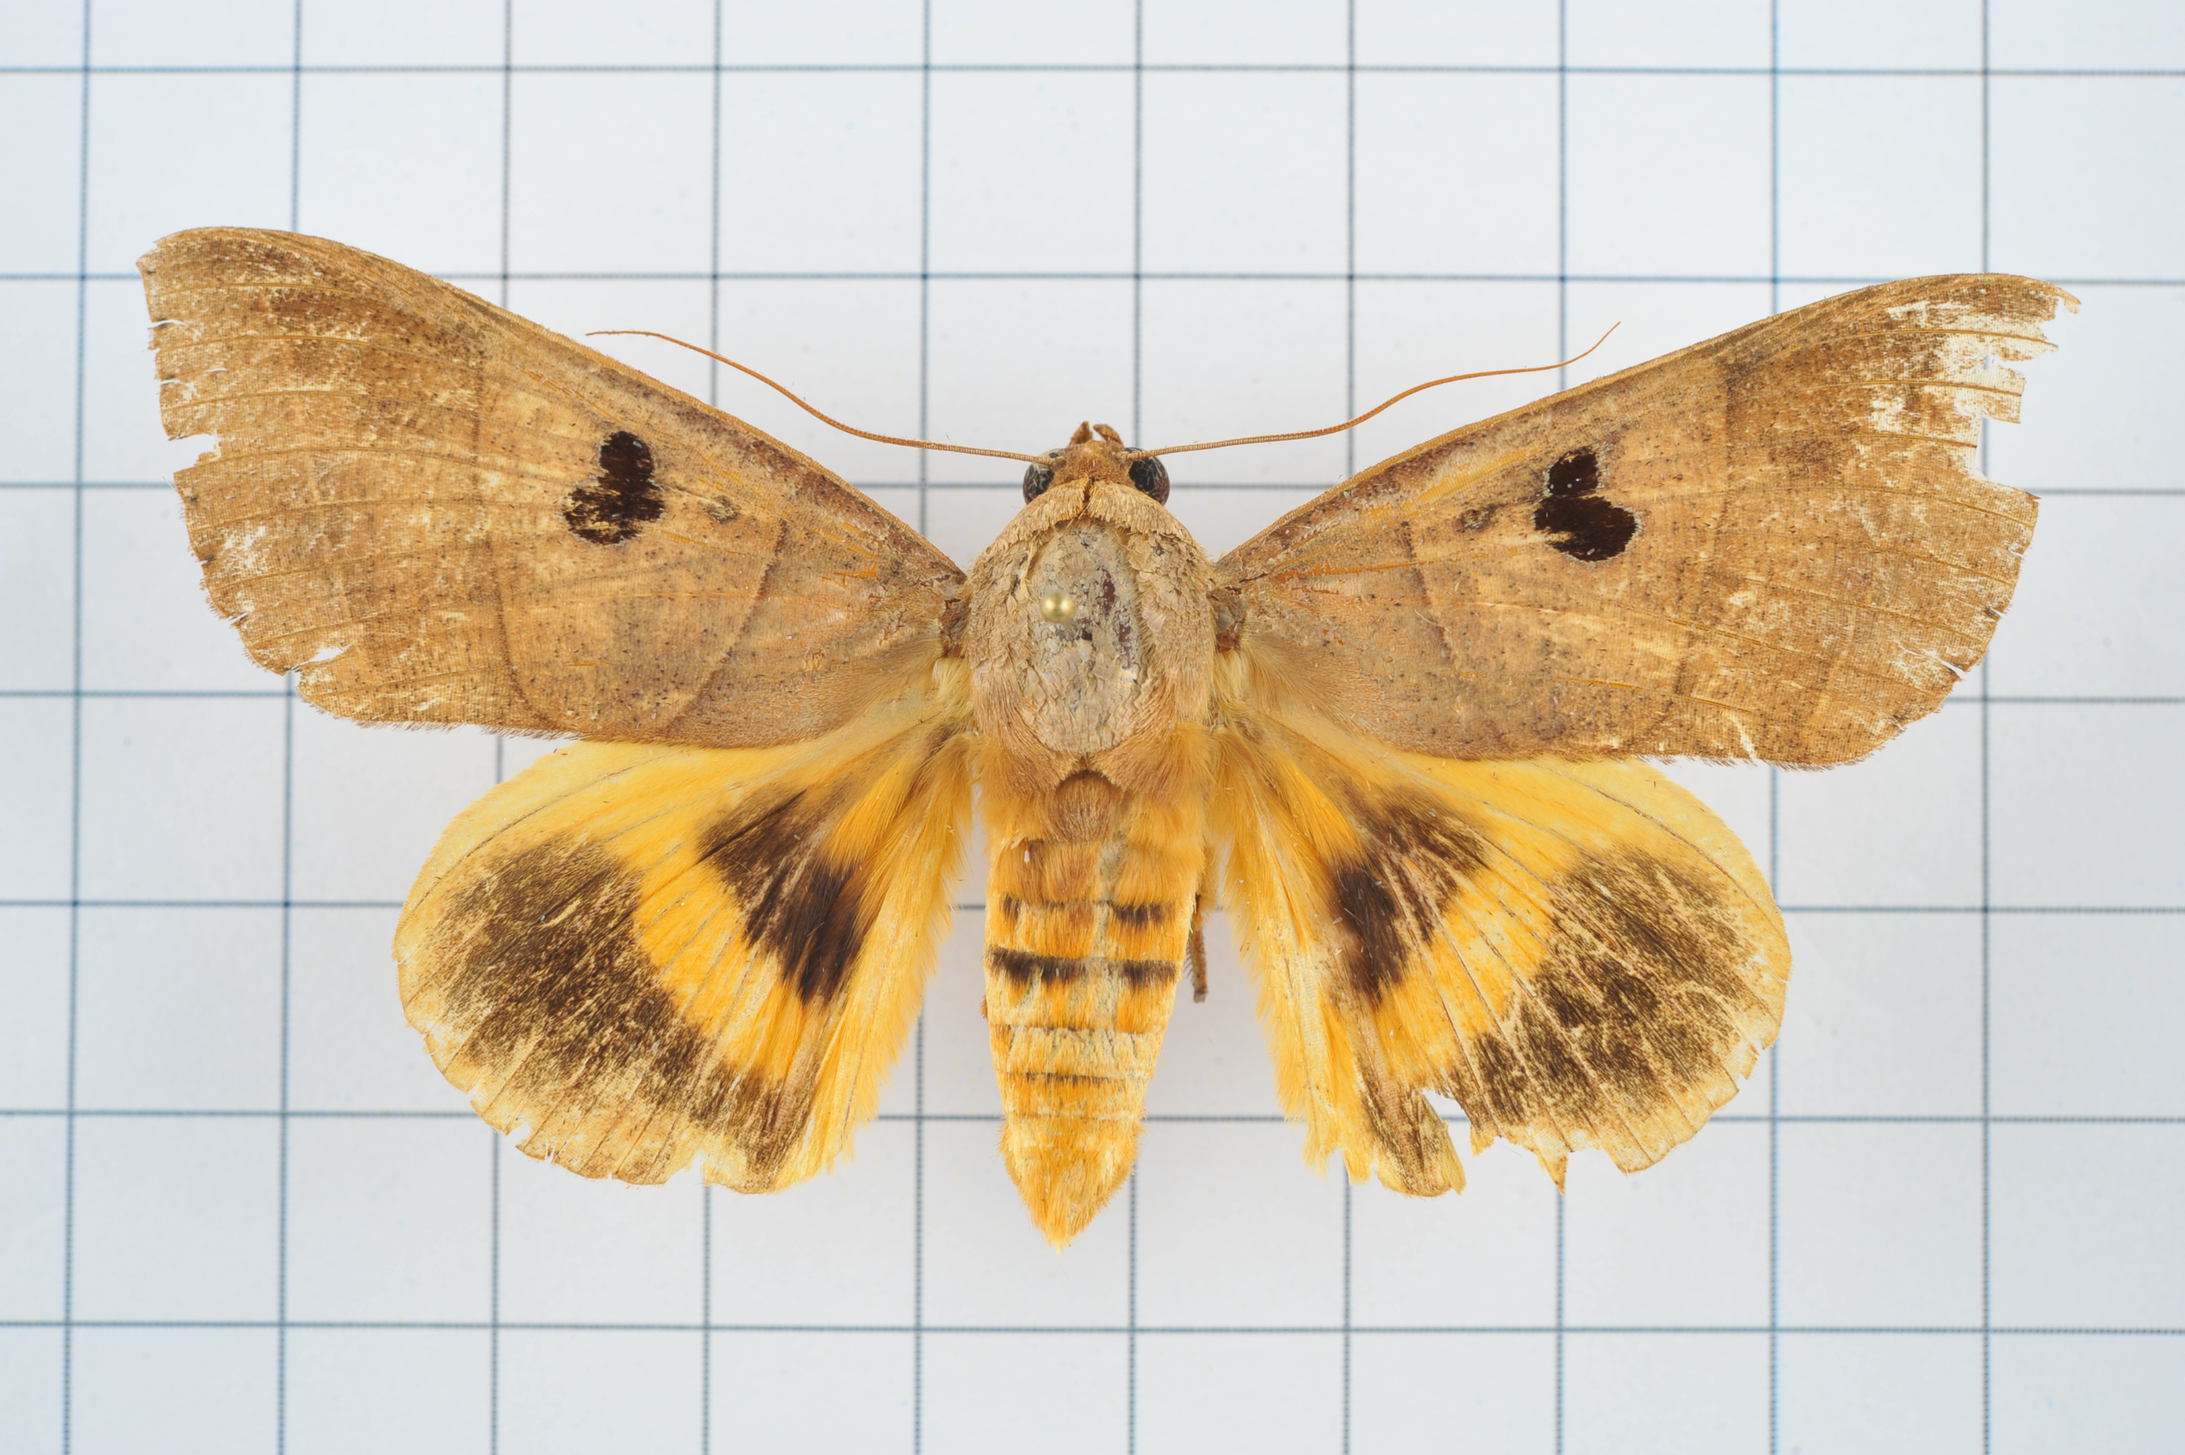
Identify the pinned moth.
Thyas coronata
